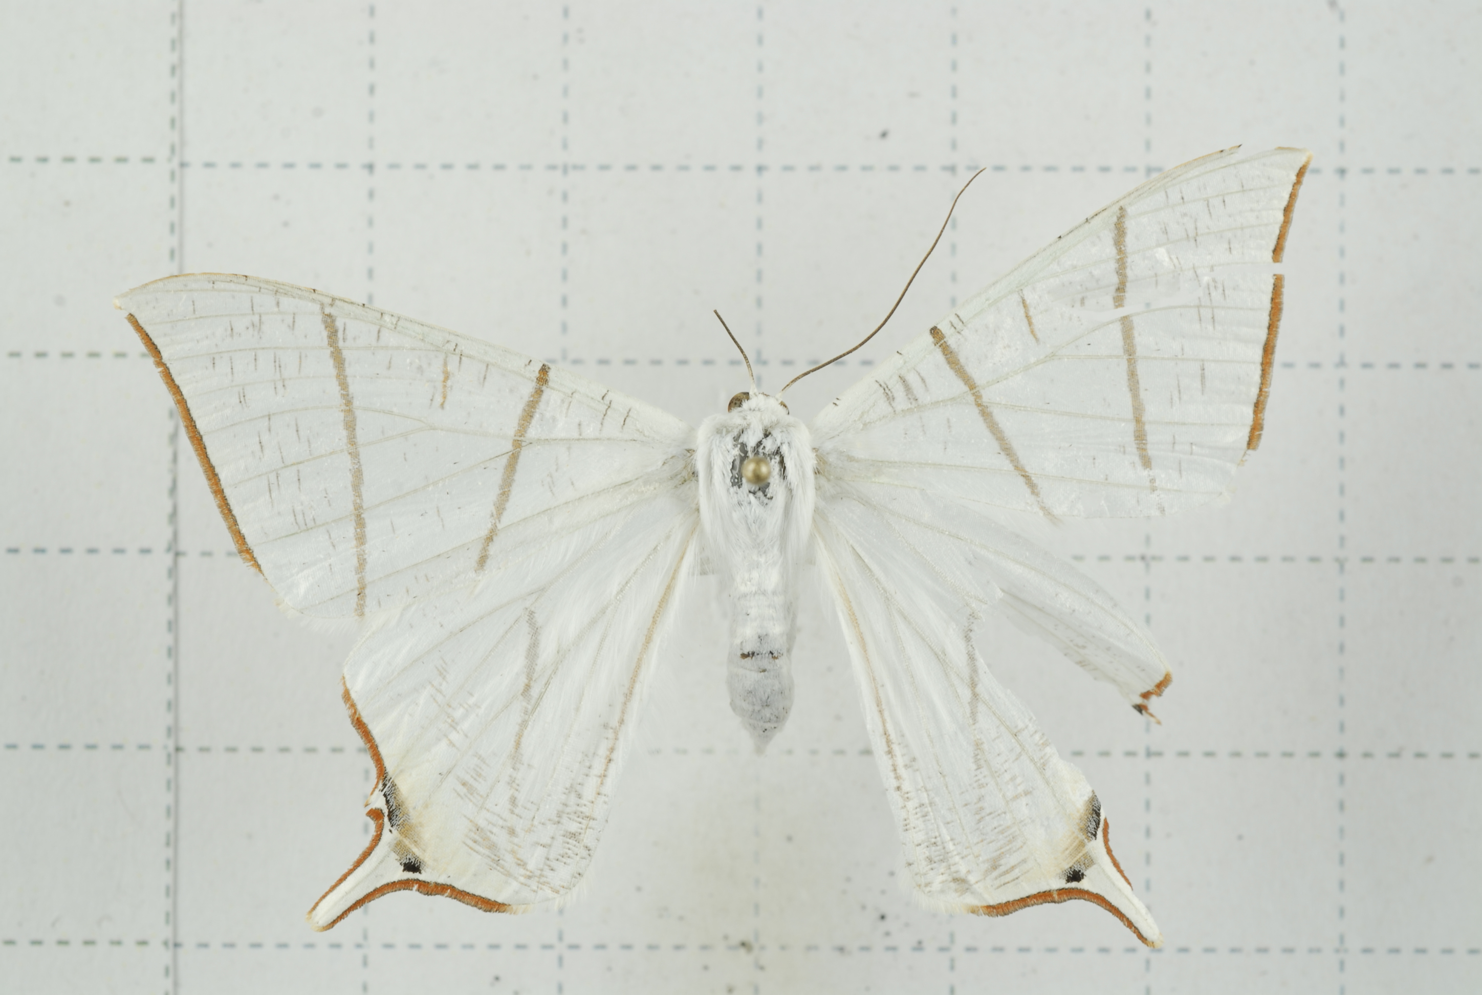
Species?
Ourapteryx clara formosana
